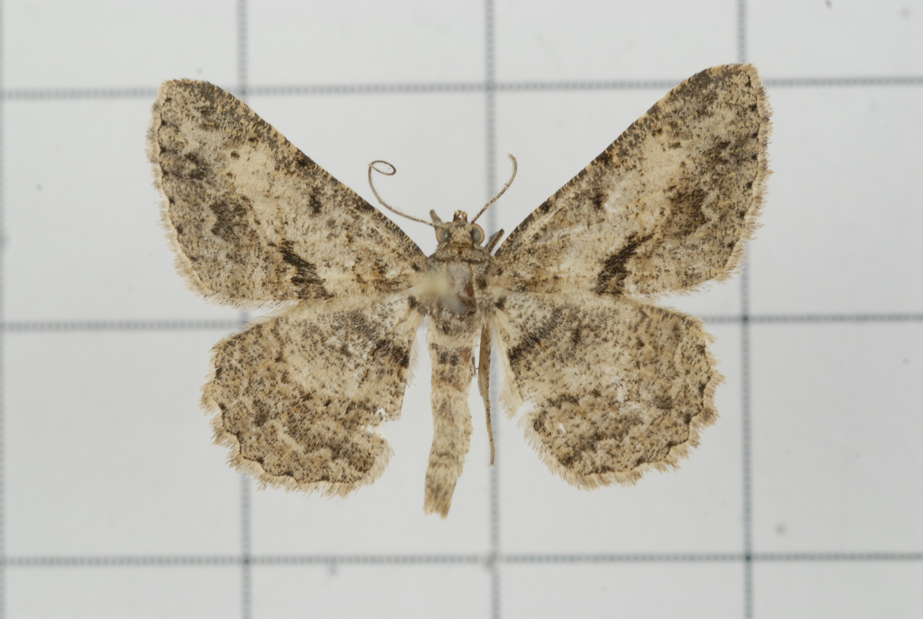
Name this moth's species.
Psilalcis breta rantaizana
